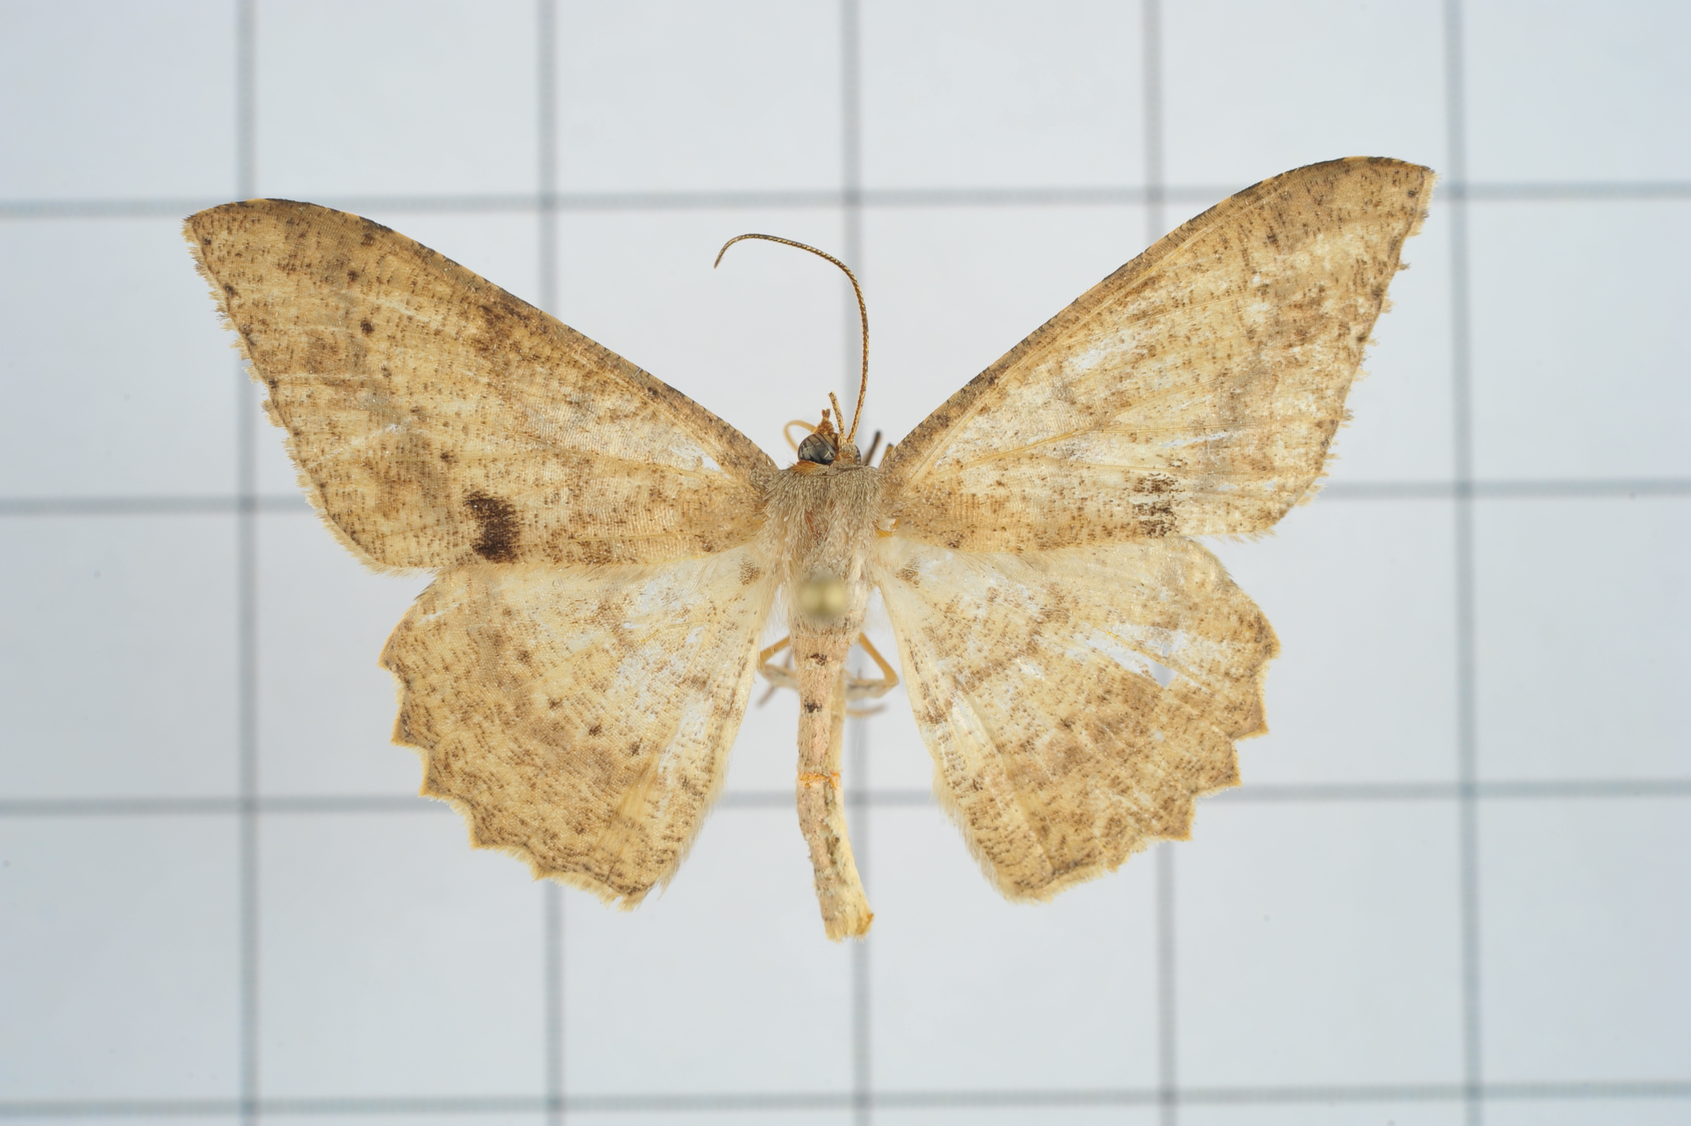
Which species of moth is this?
Luxiaria mitorrhaphes
